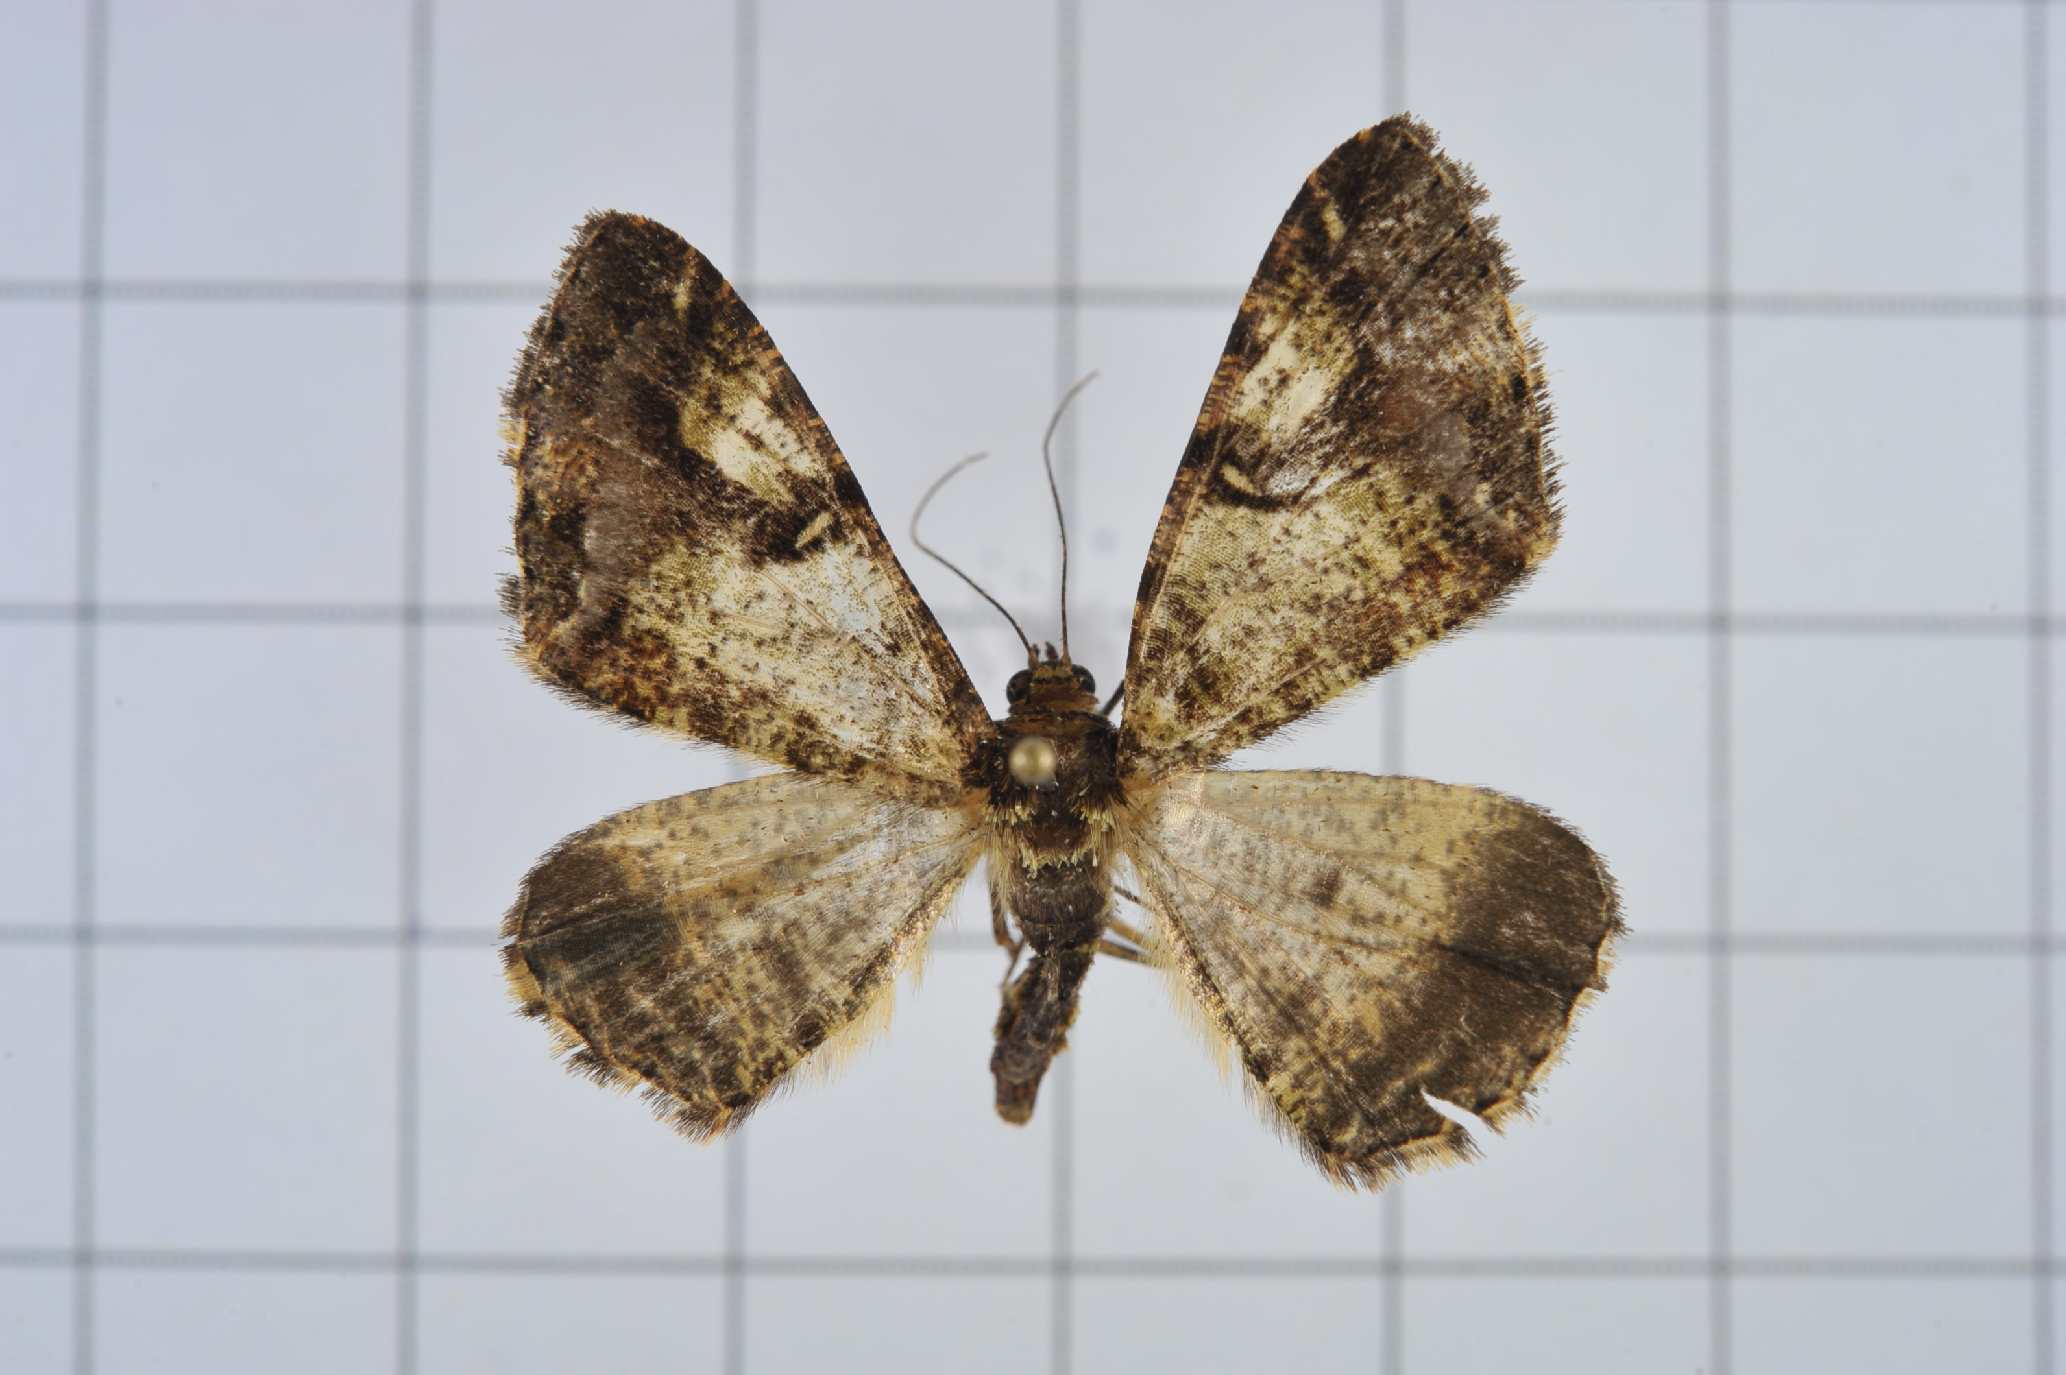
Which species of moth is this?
Gasterocome pannosaria orta
